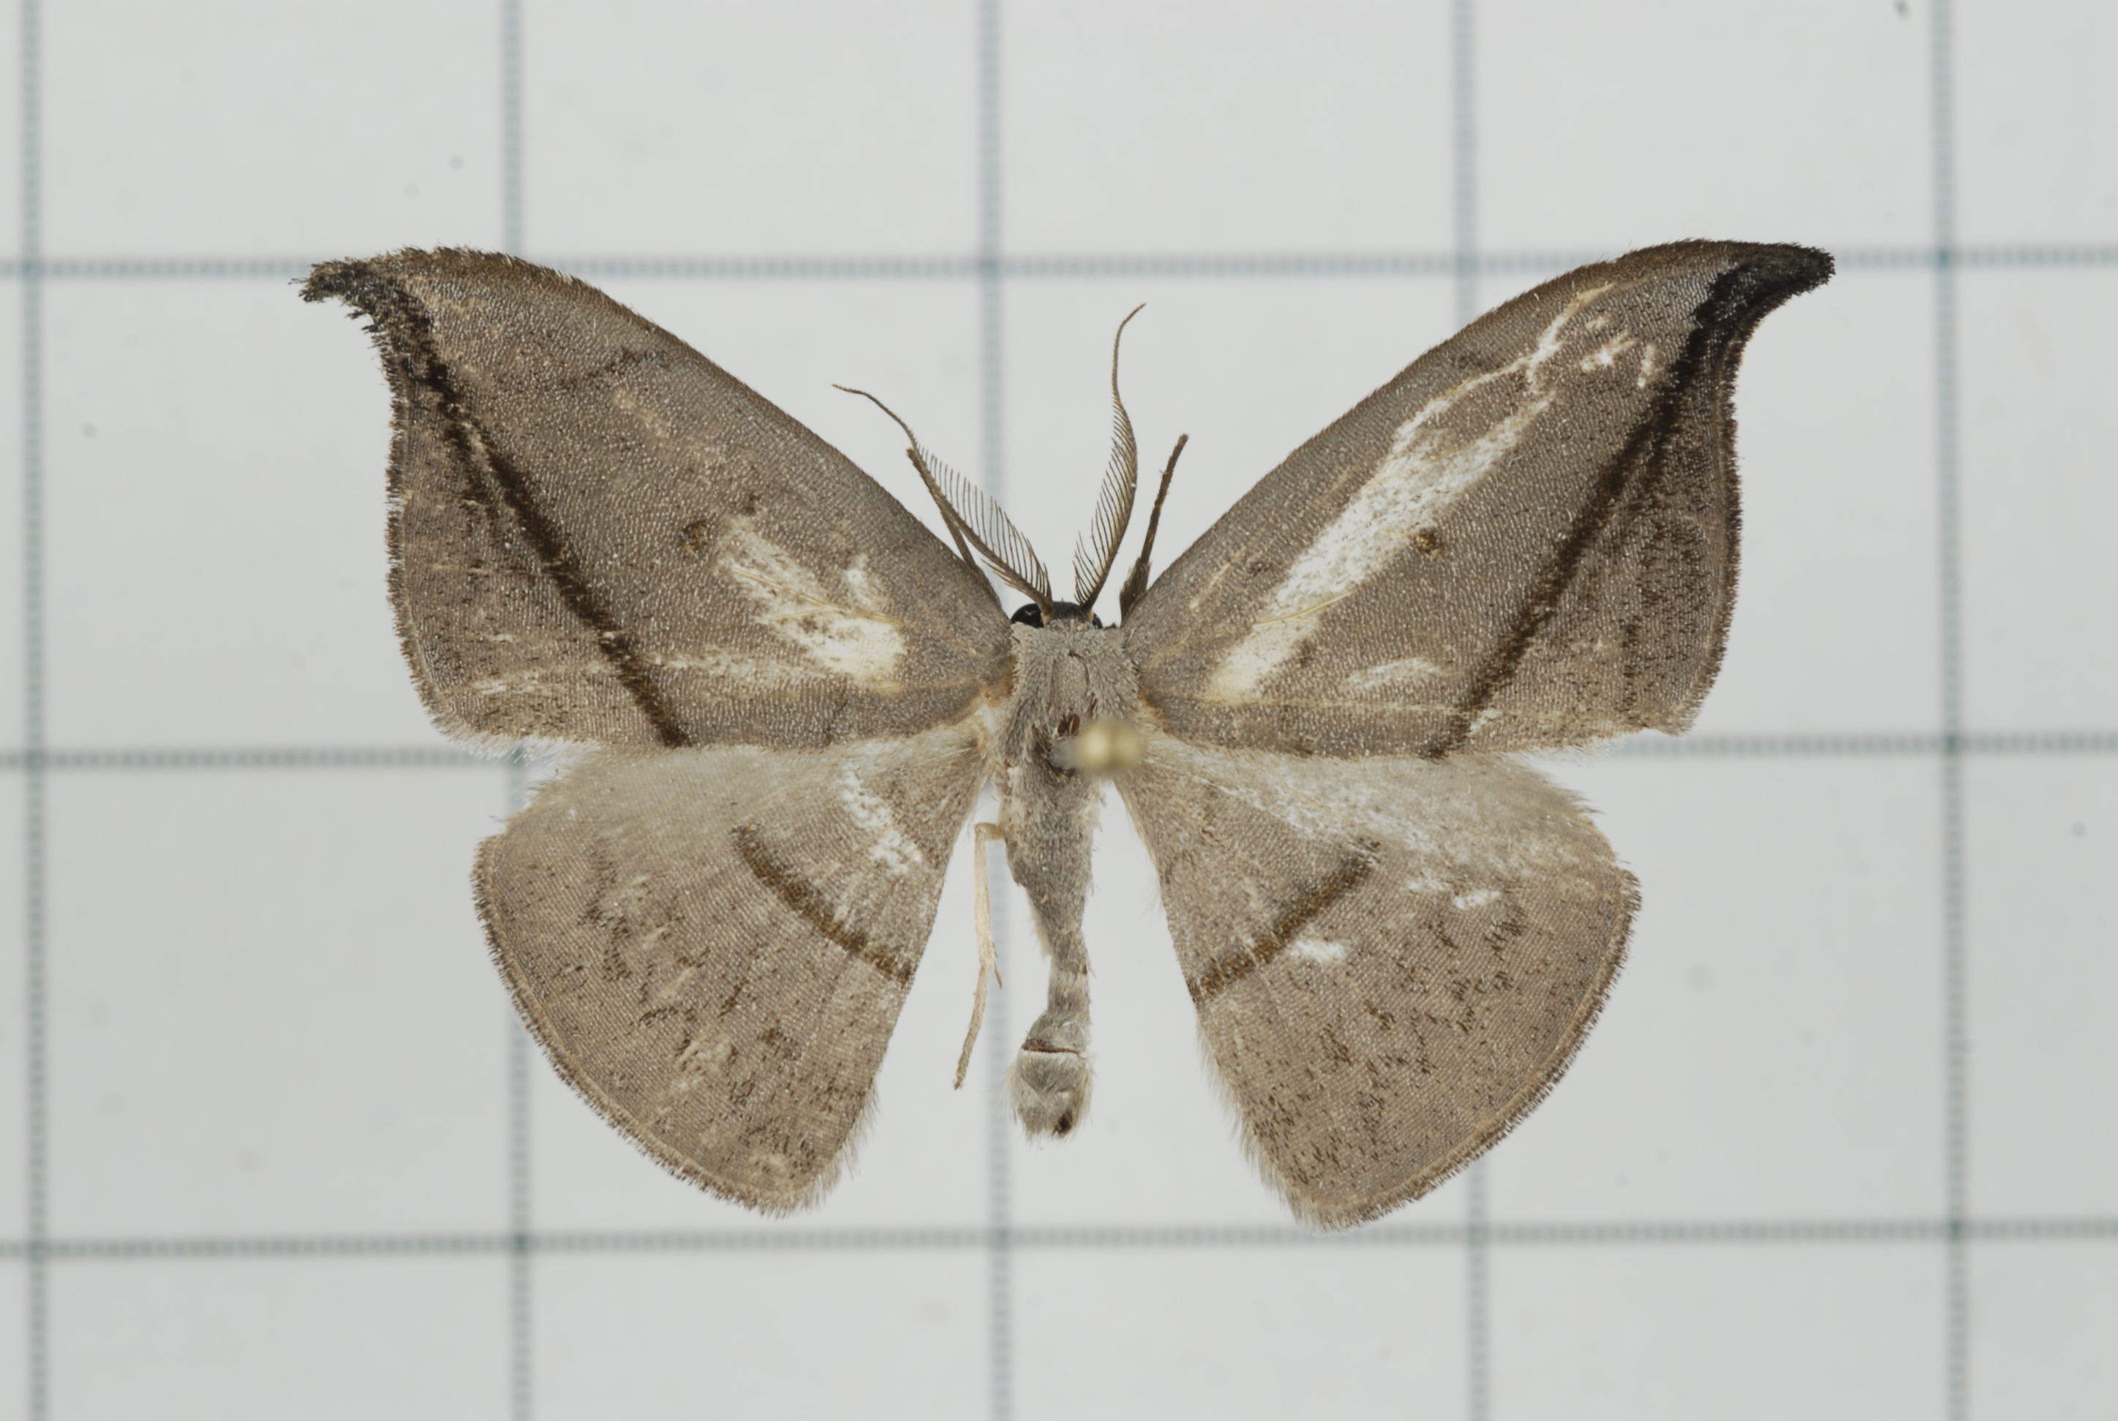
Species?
Albara reversaria opalescens
